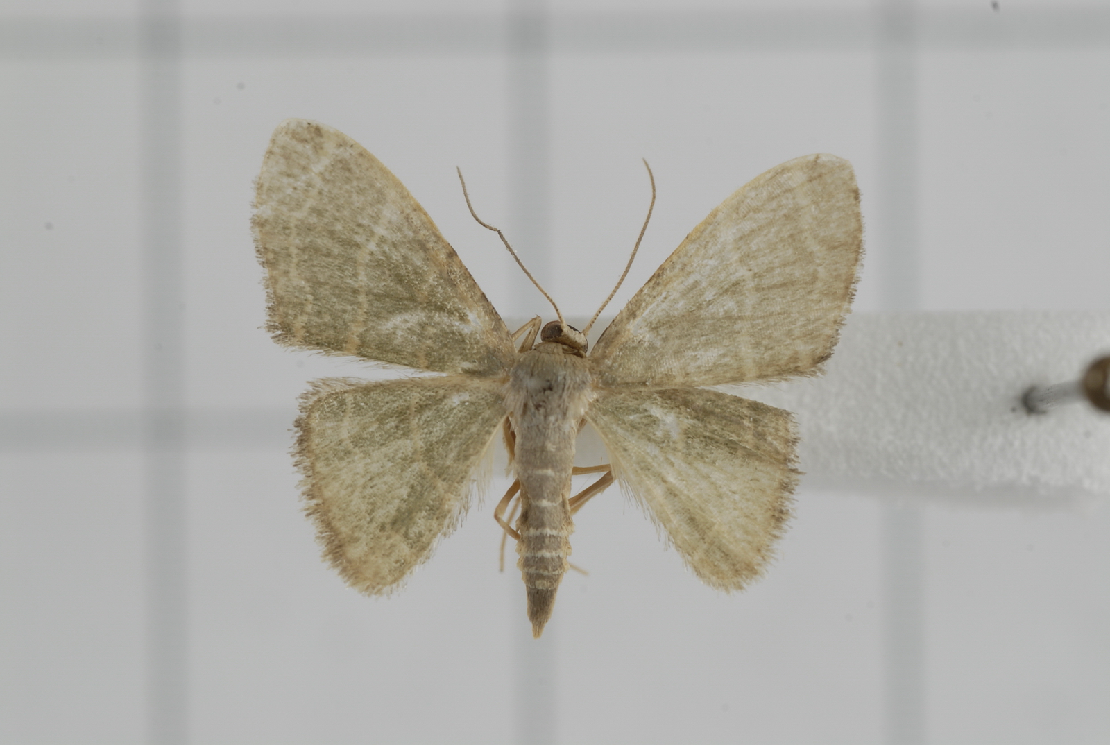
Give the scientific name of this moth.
Lophophleps purpurea
